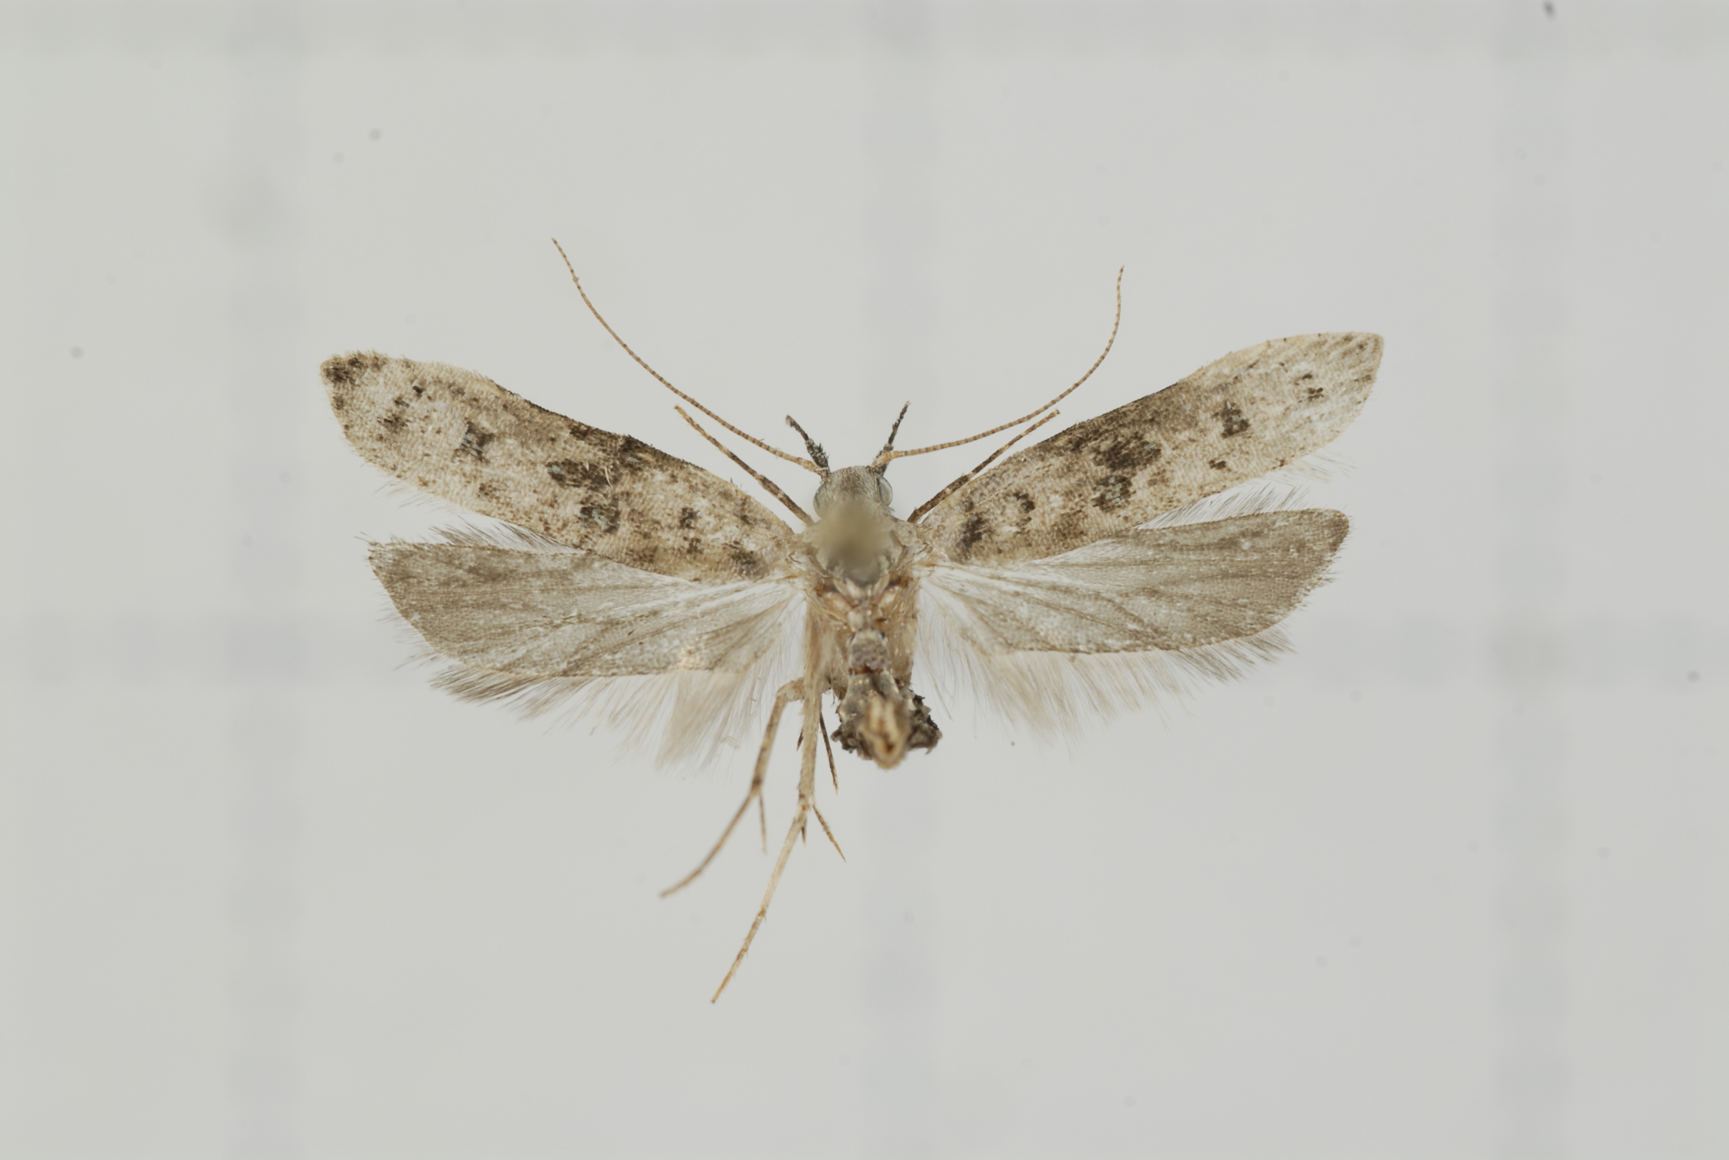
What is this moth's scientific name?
Tituacia deviella
